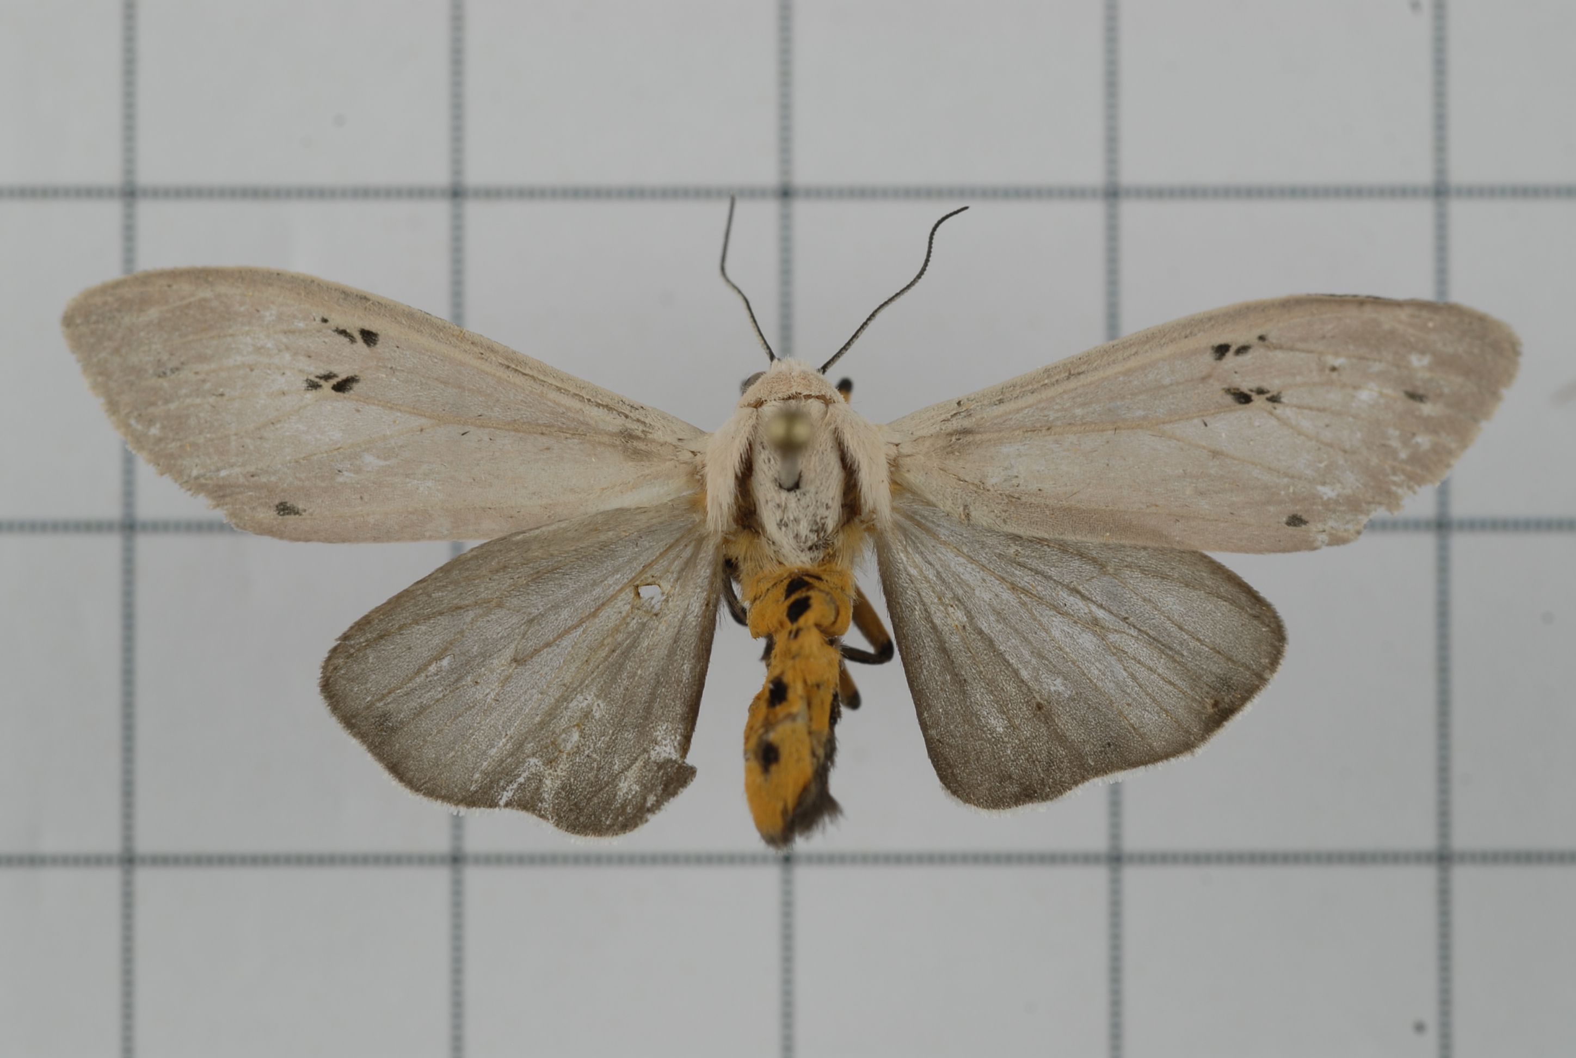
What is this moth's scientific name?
Creatonotos transiens koni
